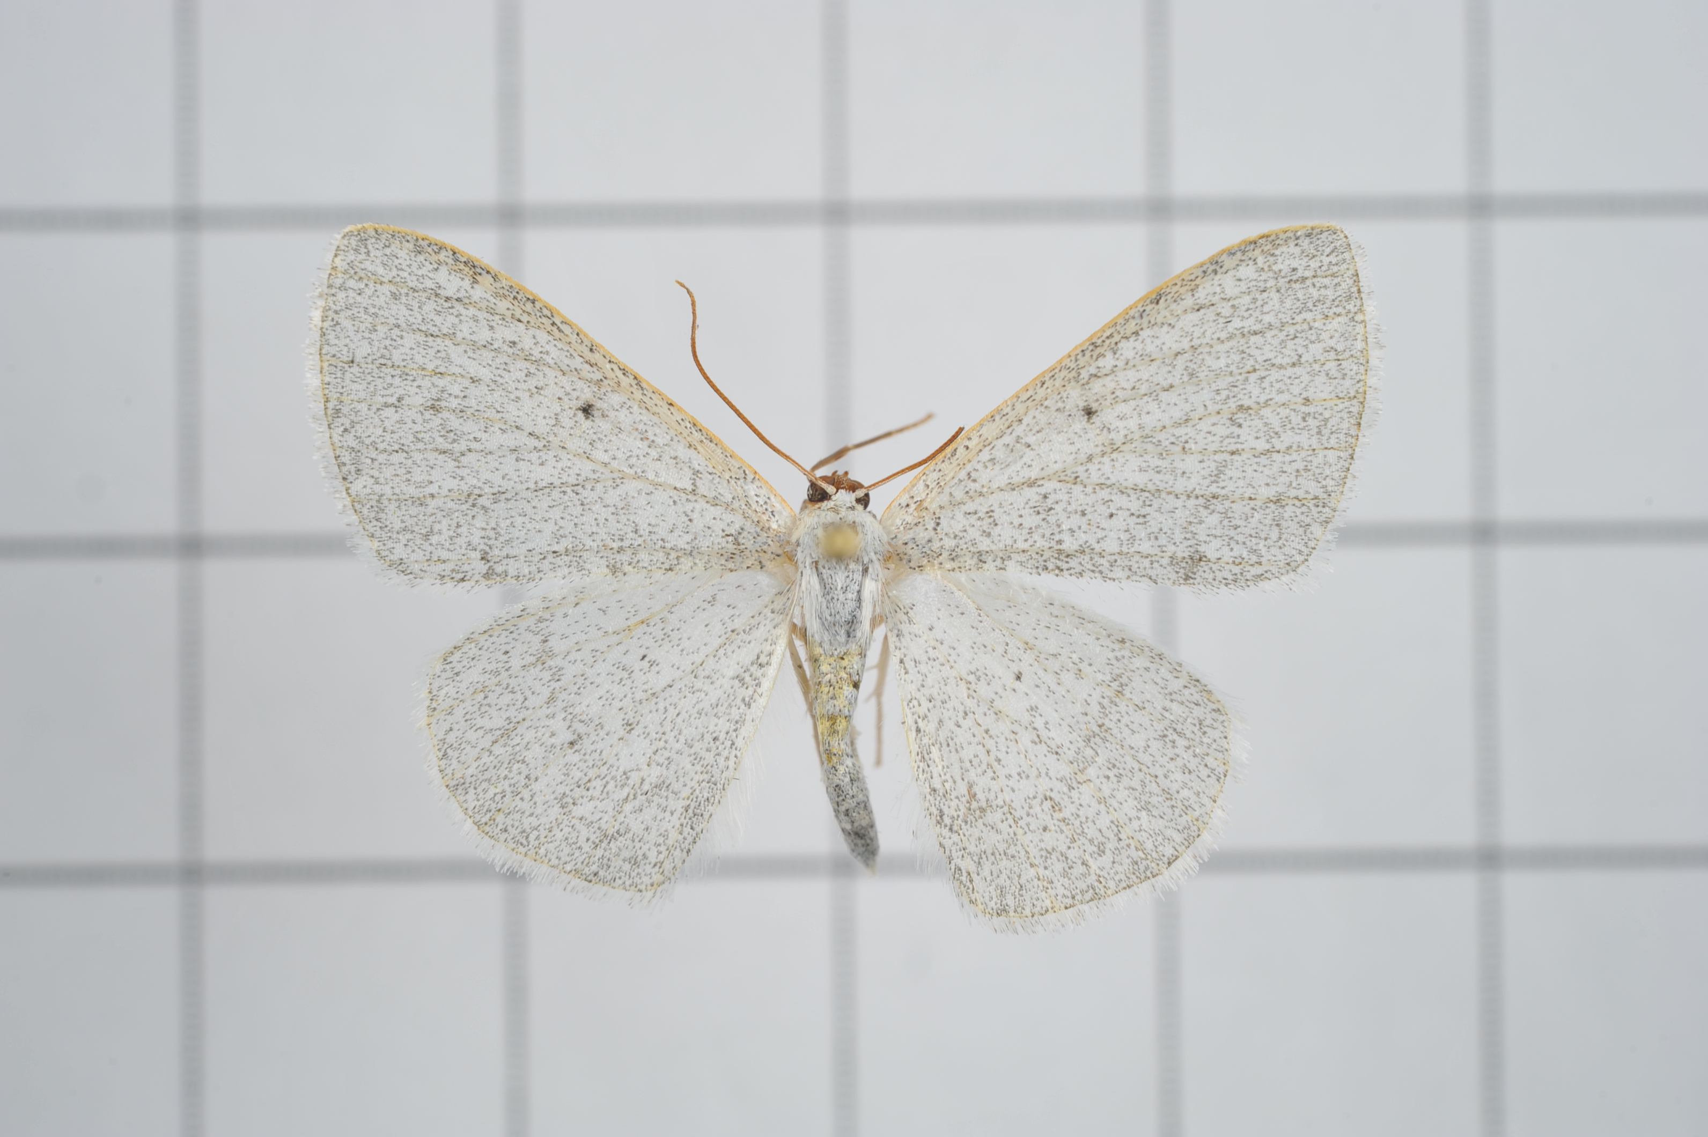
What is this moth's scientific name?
Lomographa margarita
